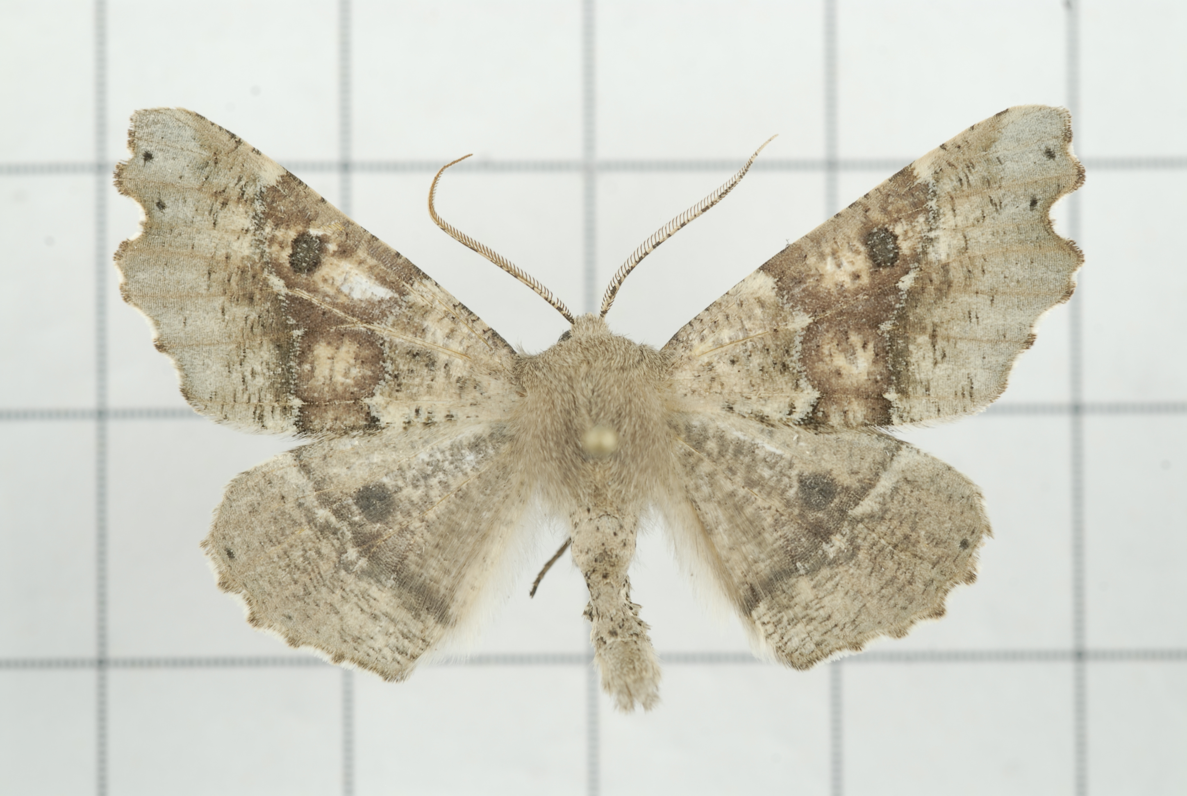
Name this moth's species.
Odontopera insulata insulata
